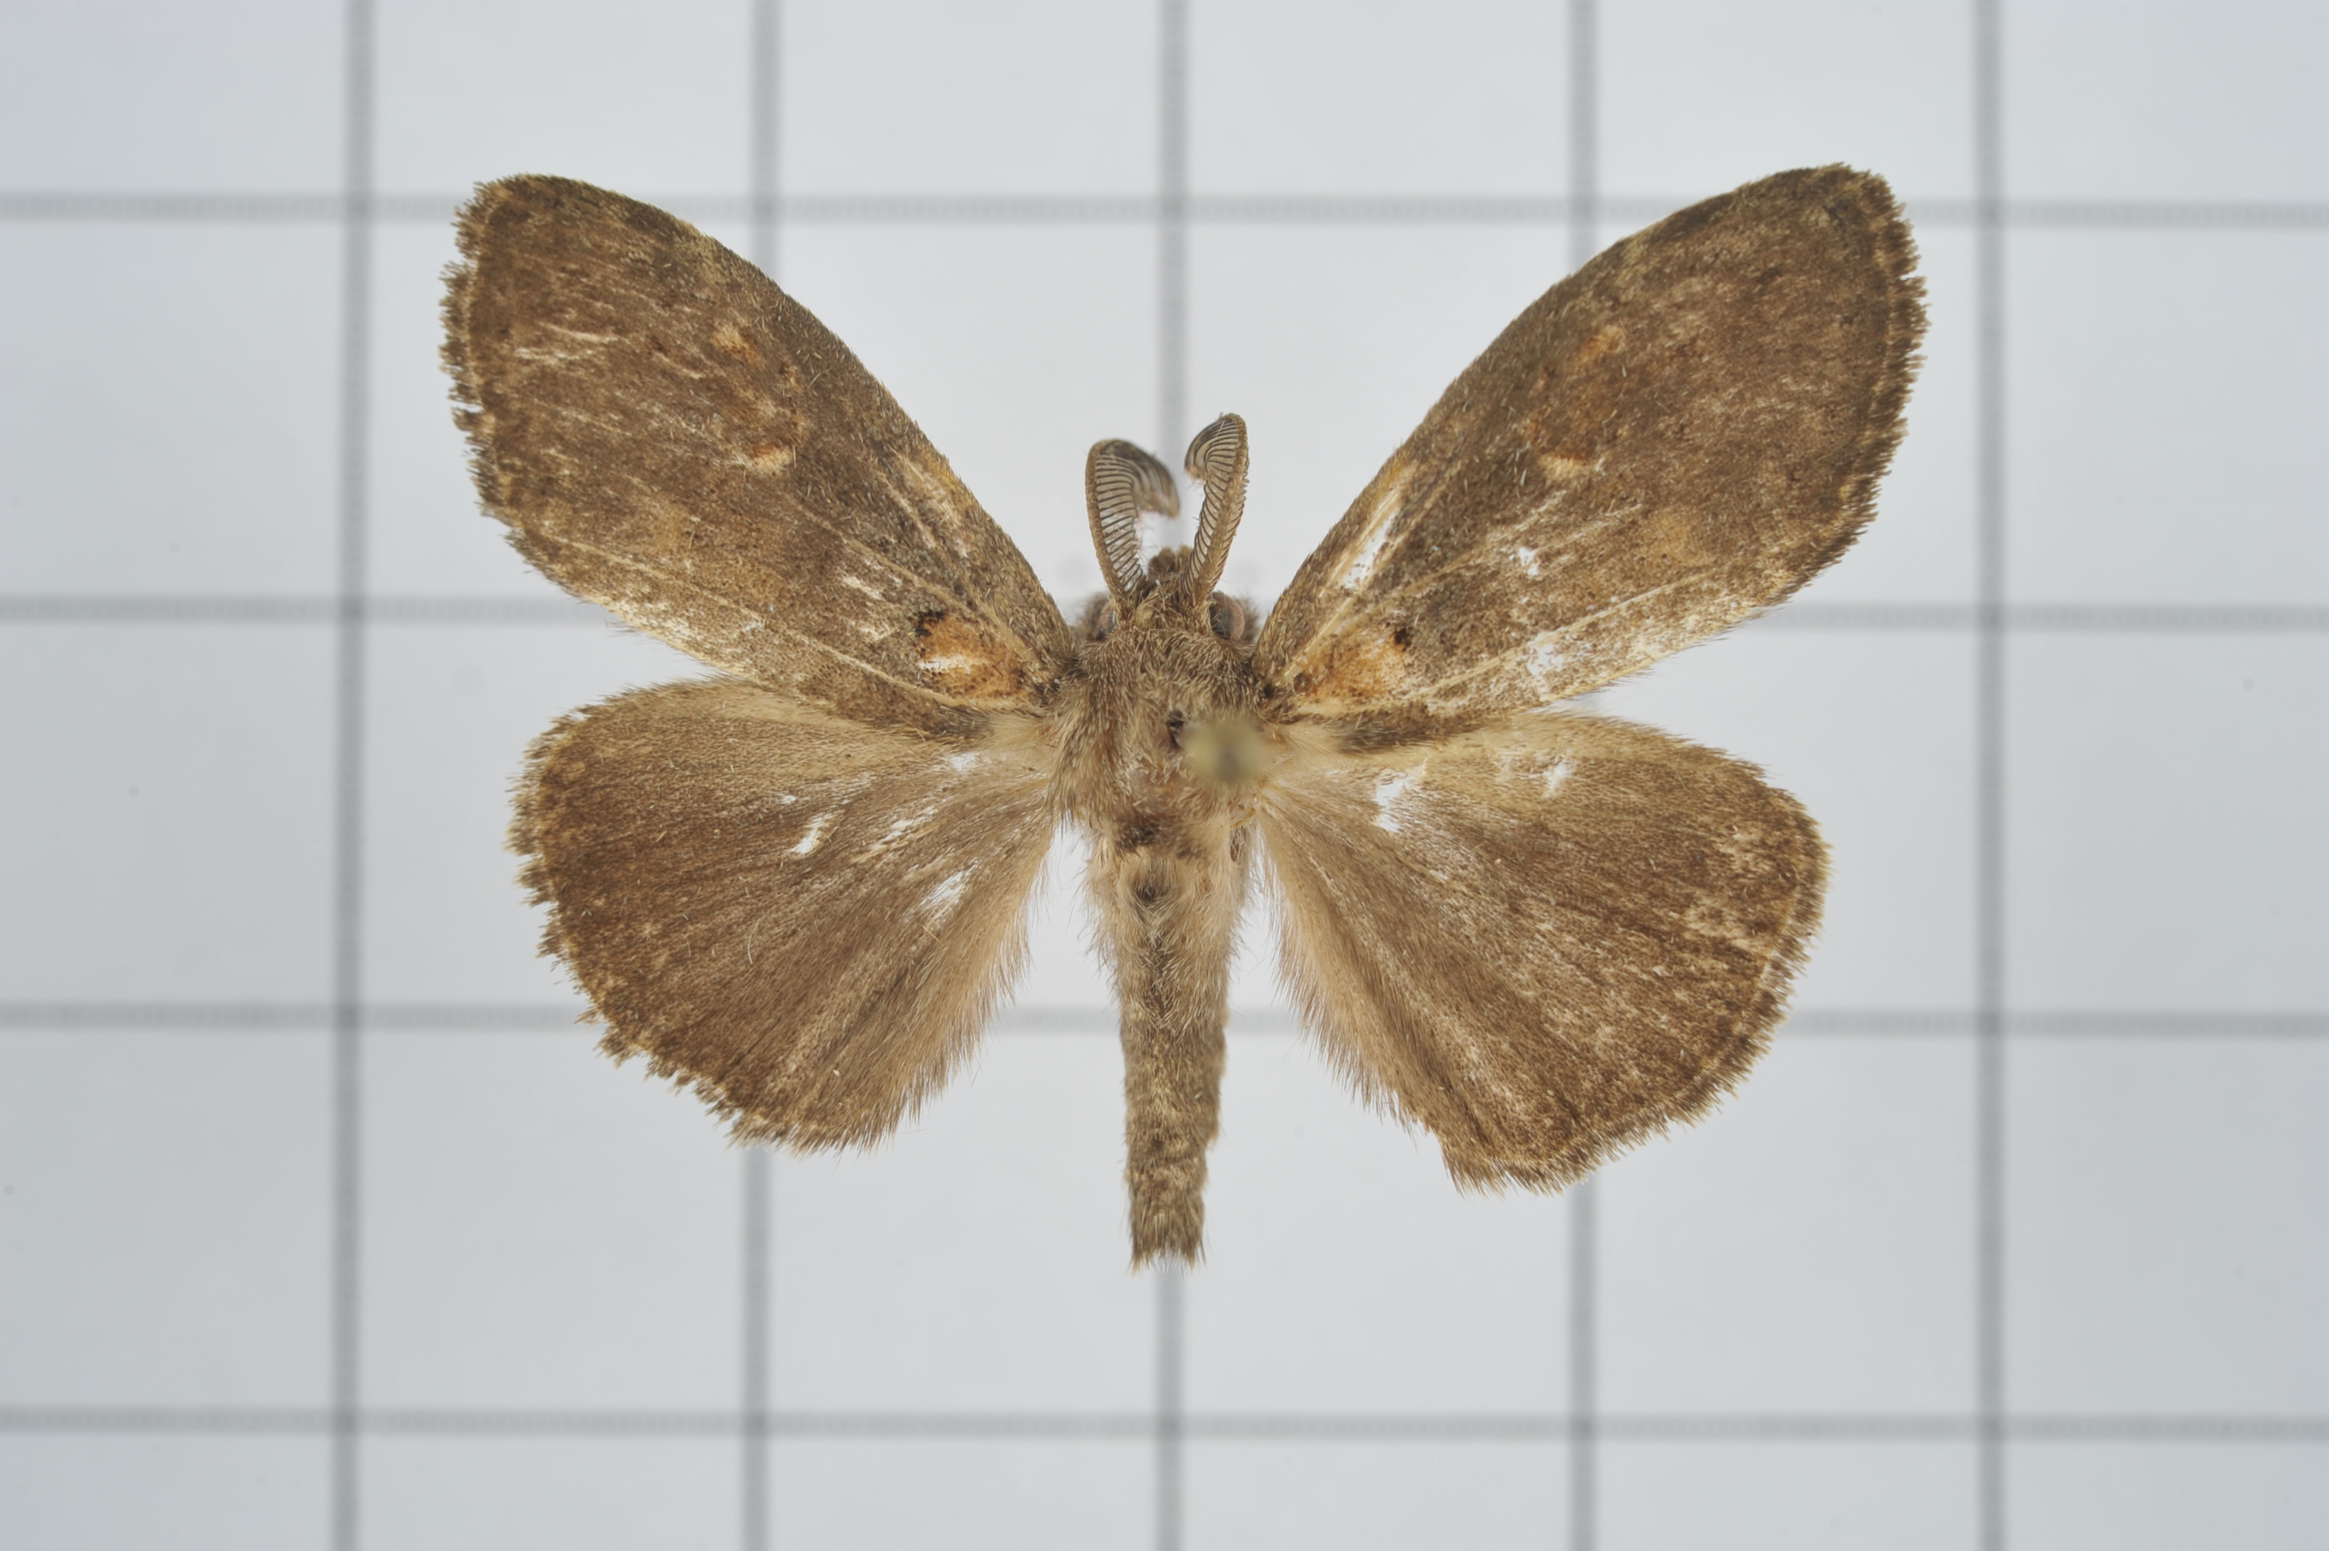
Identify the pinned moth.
Olene dudgeoni
